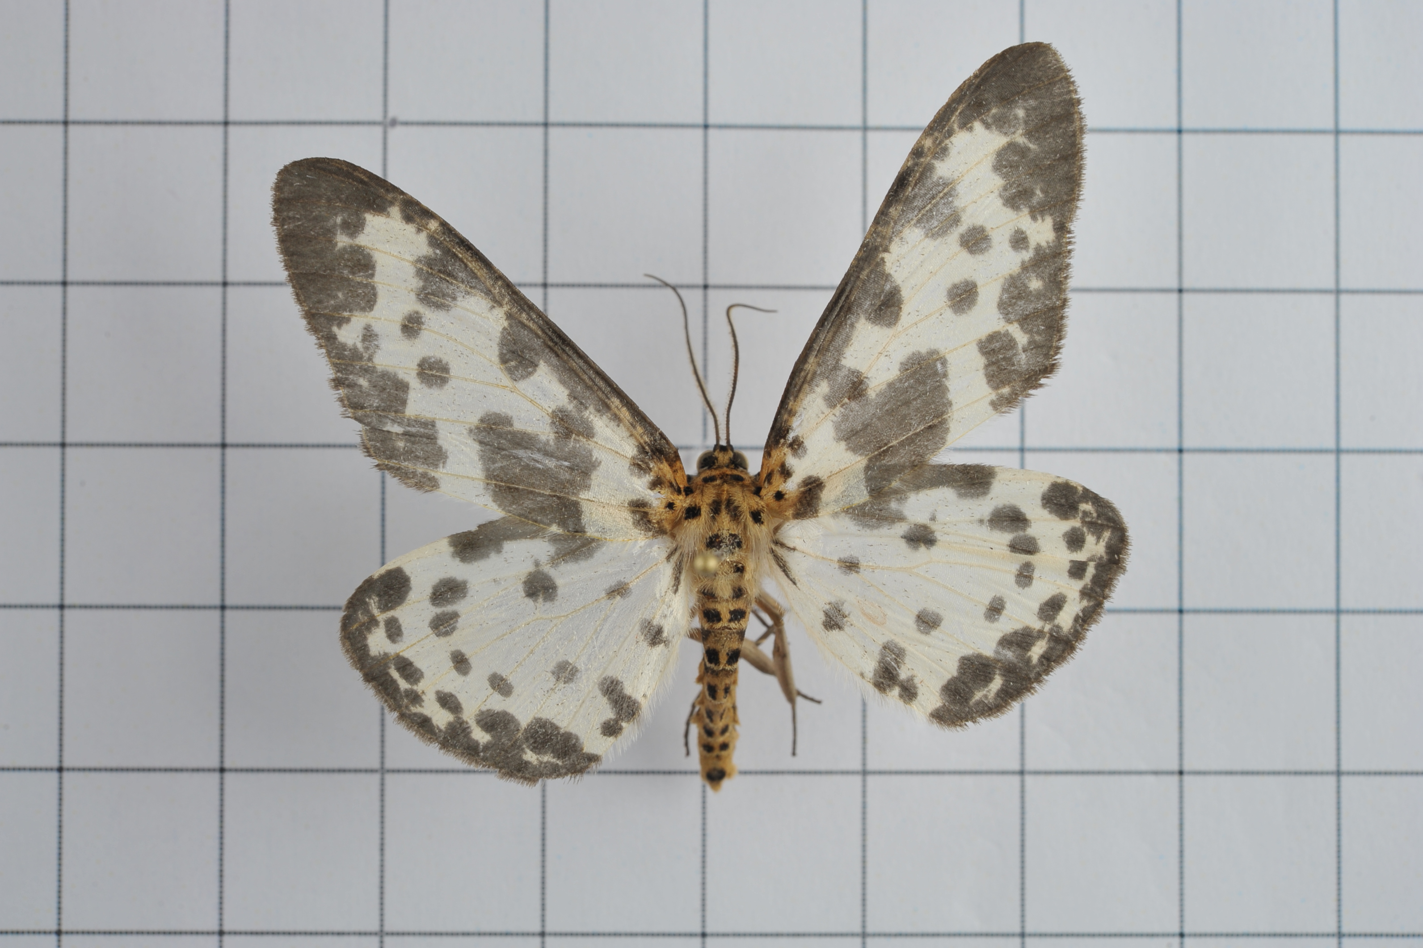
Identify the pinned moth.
Percnia longitermen
